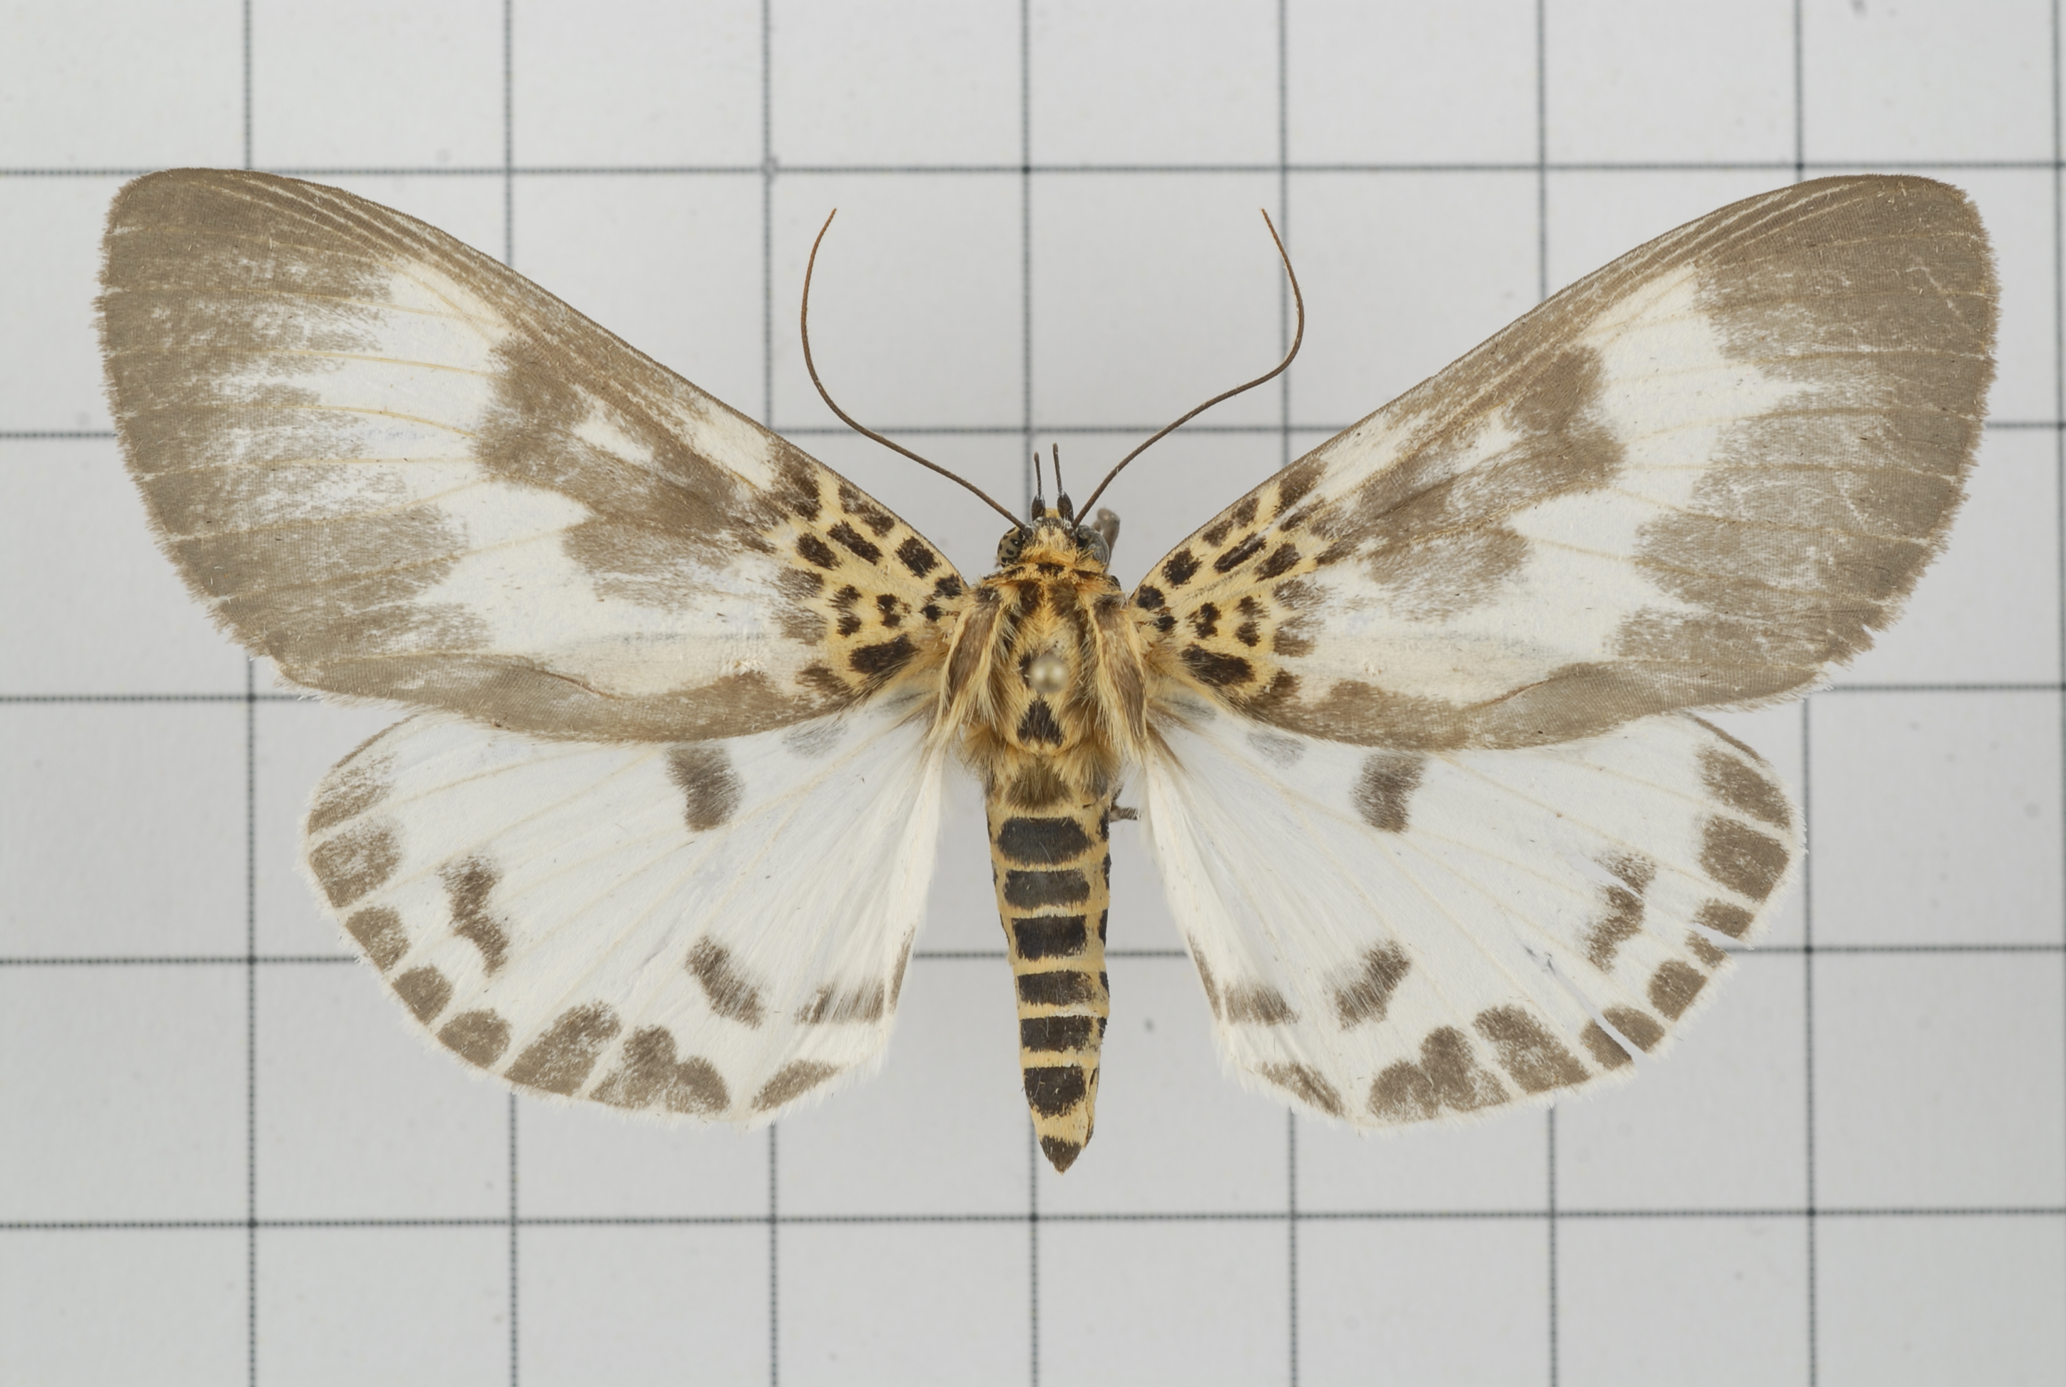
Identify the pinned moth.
Asota tortuosa
